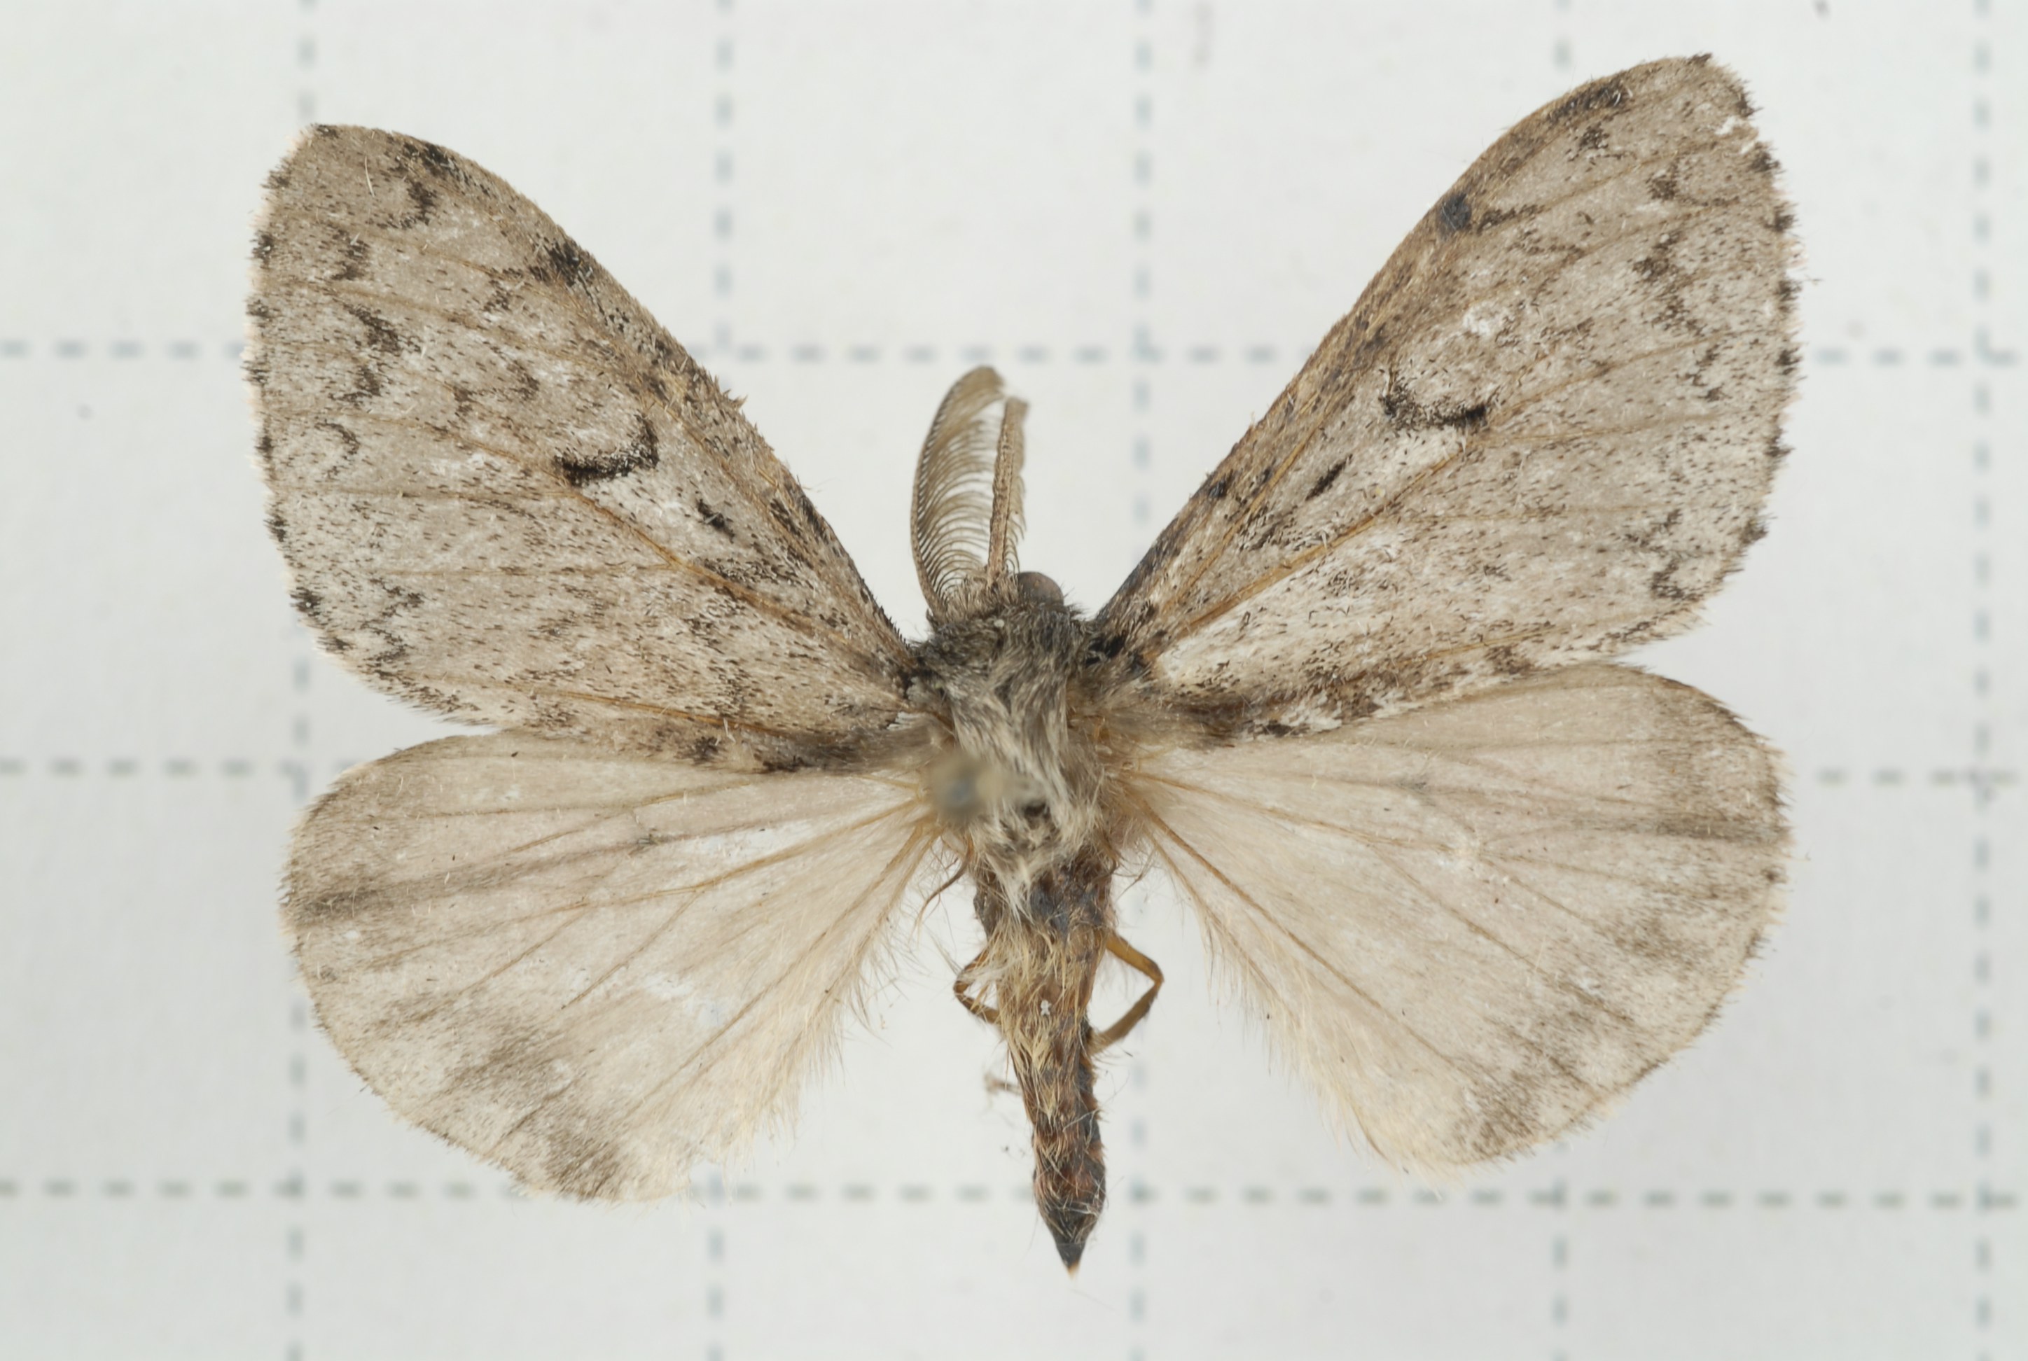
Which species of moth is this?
Lymantria umbrifera
